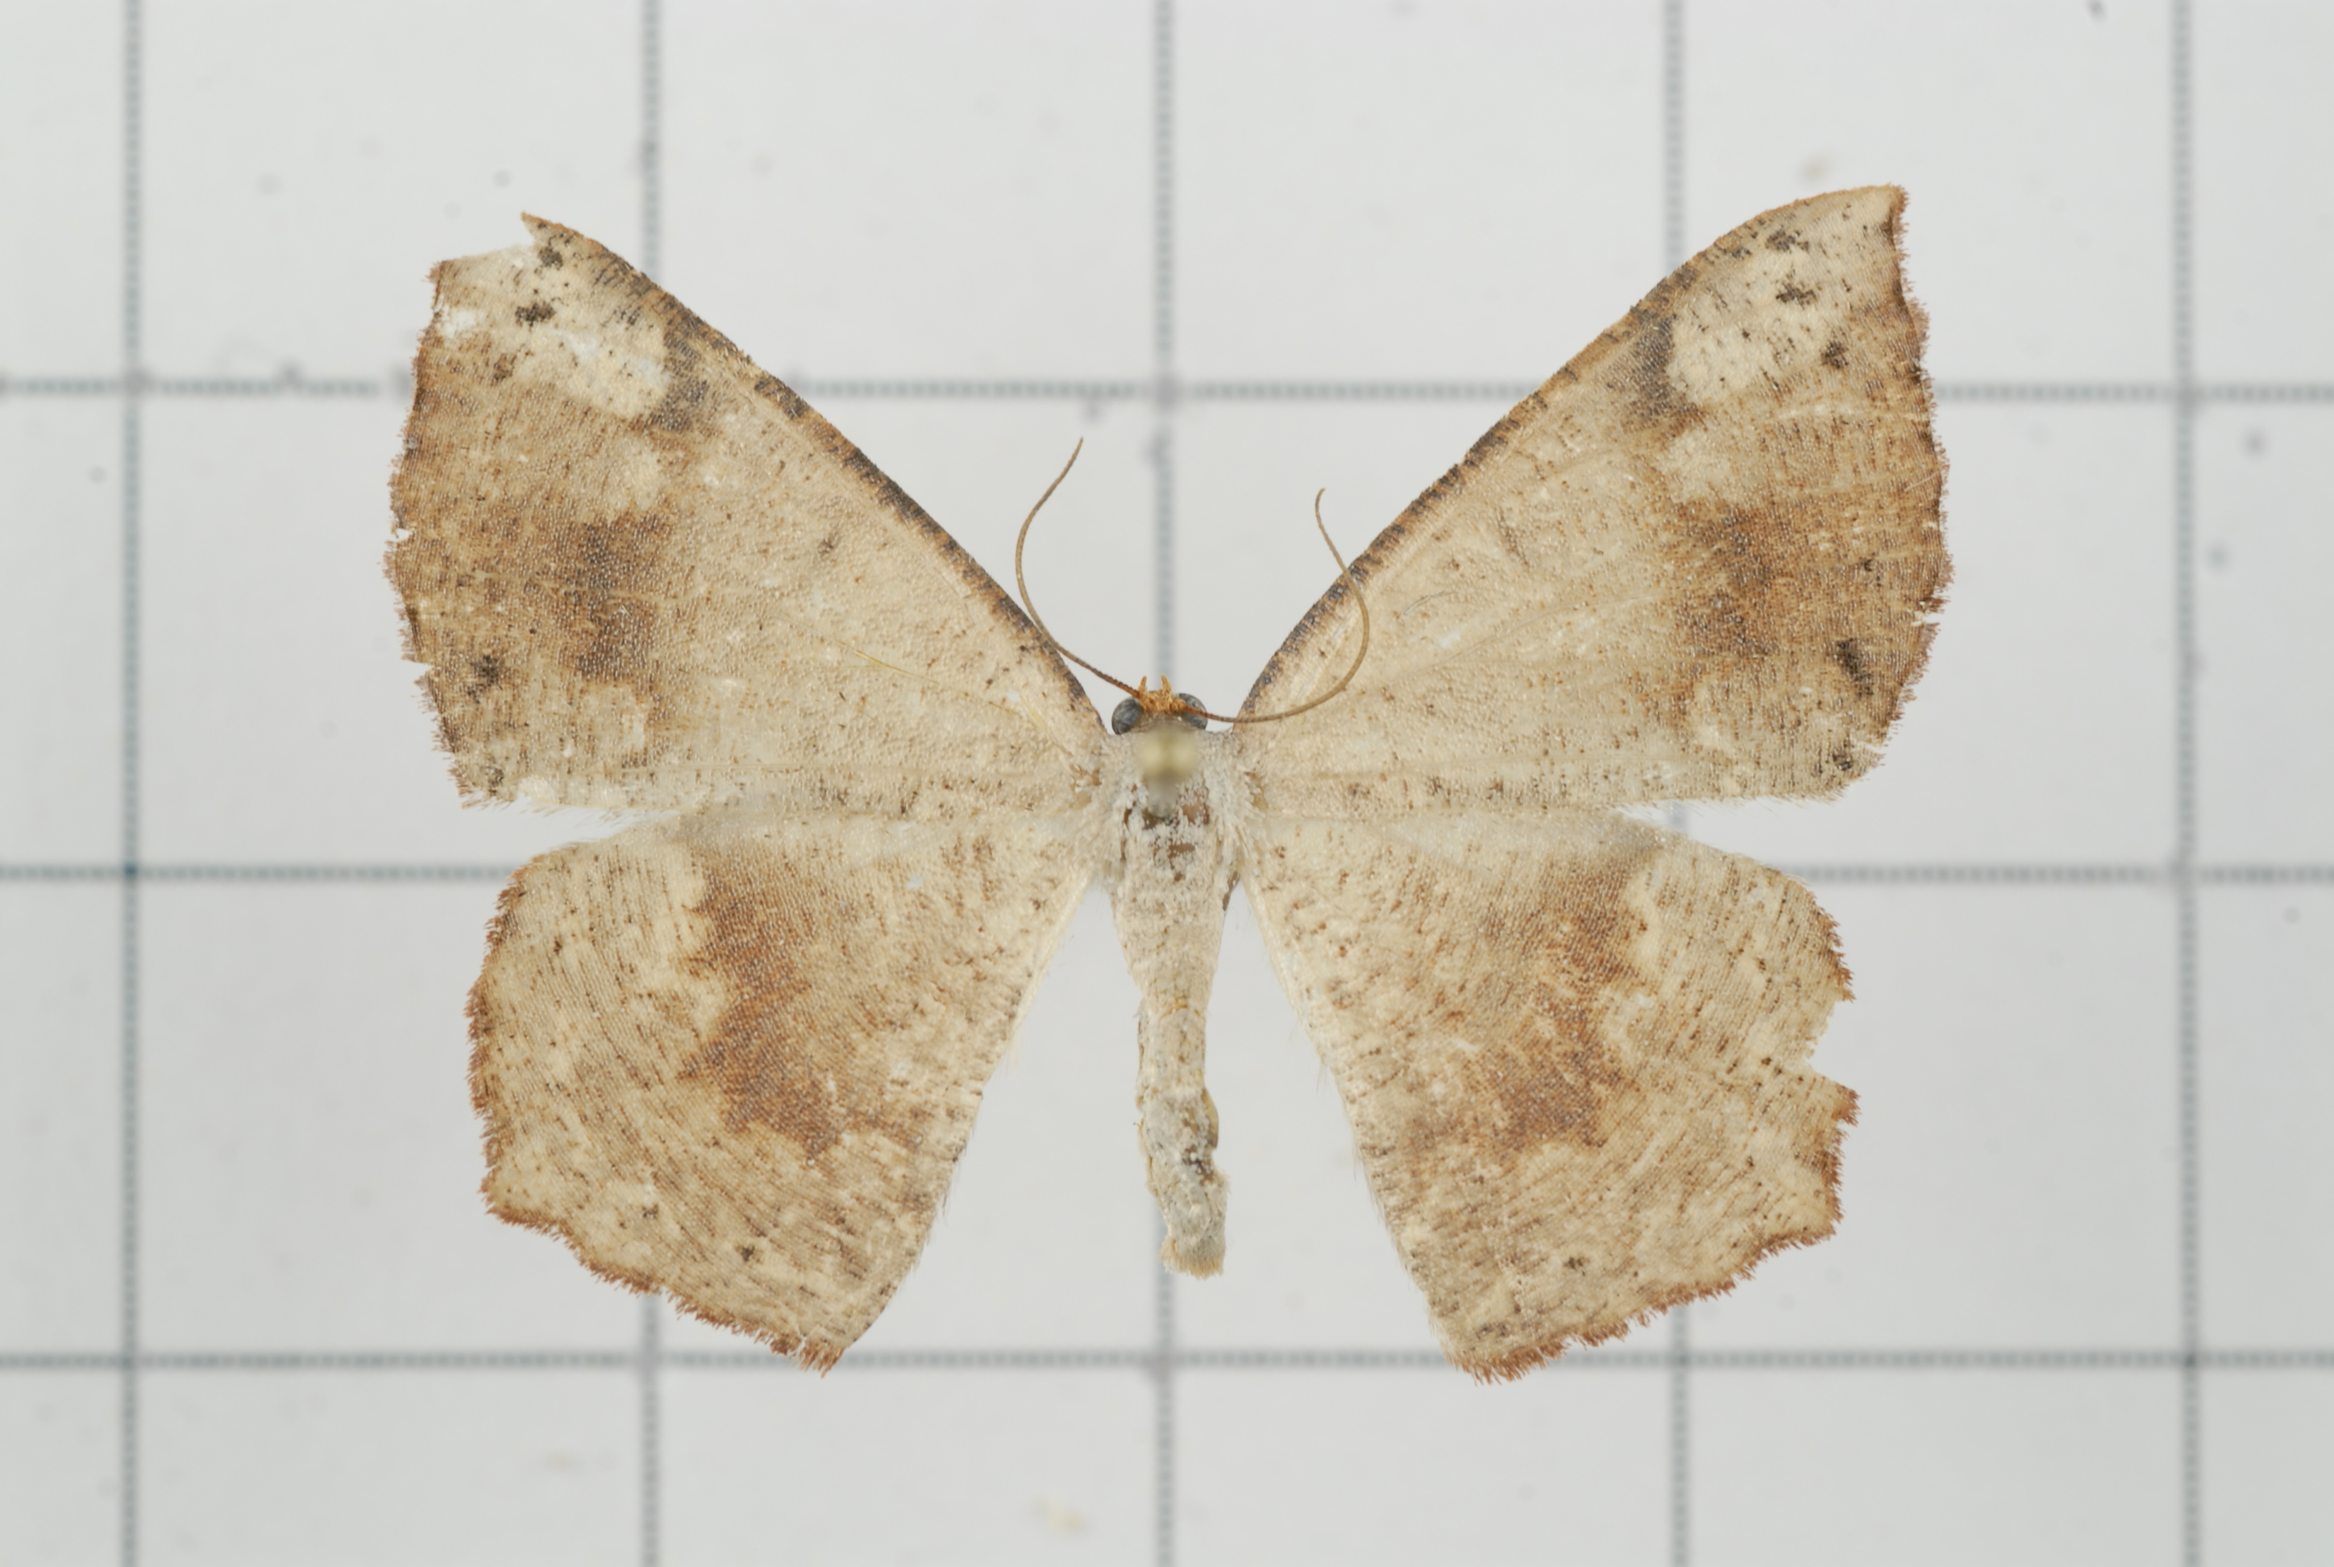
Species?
Peratostega deletaria deletaria
